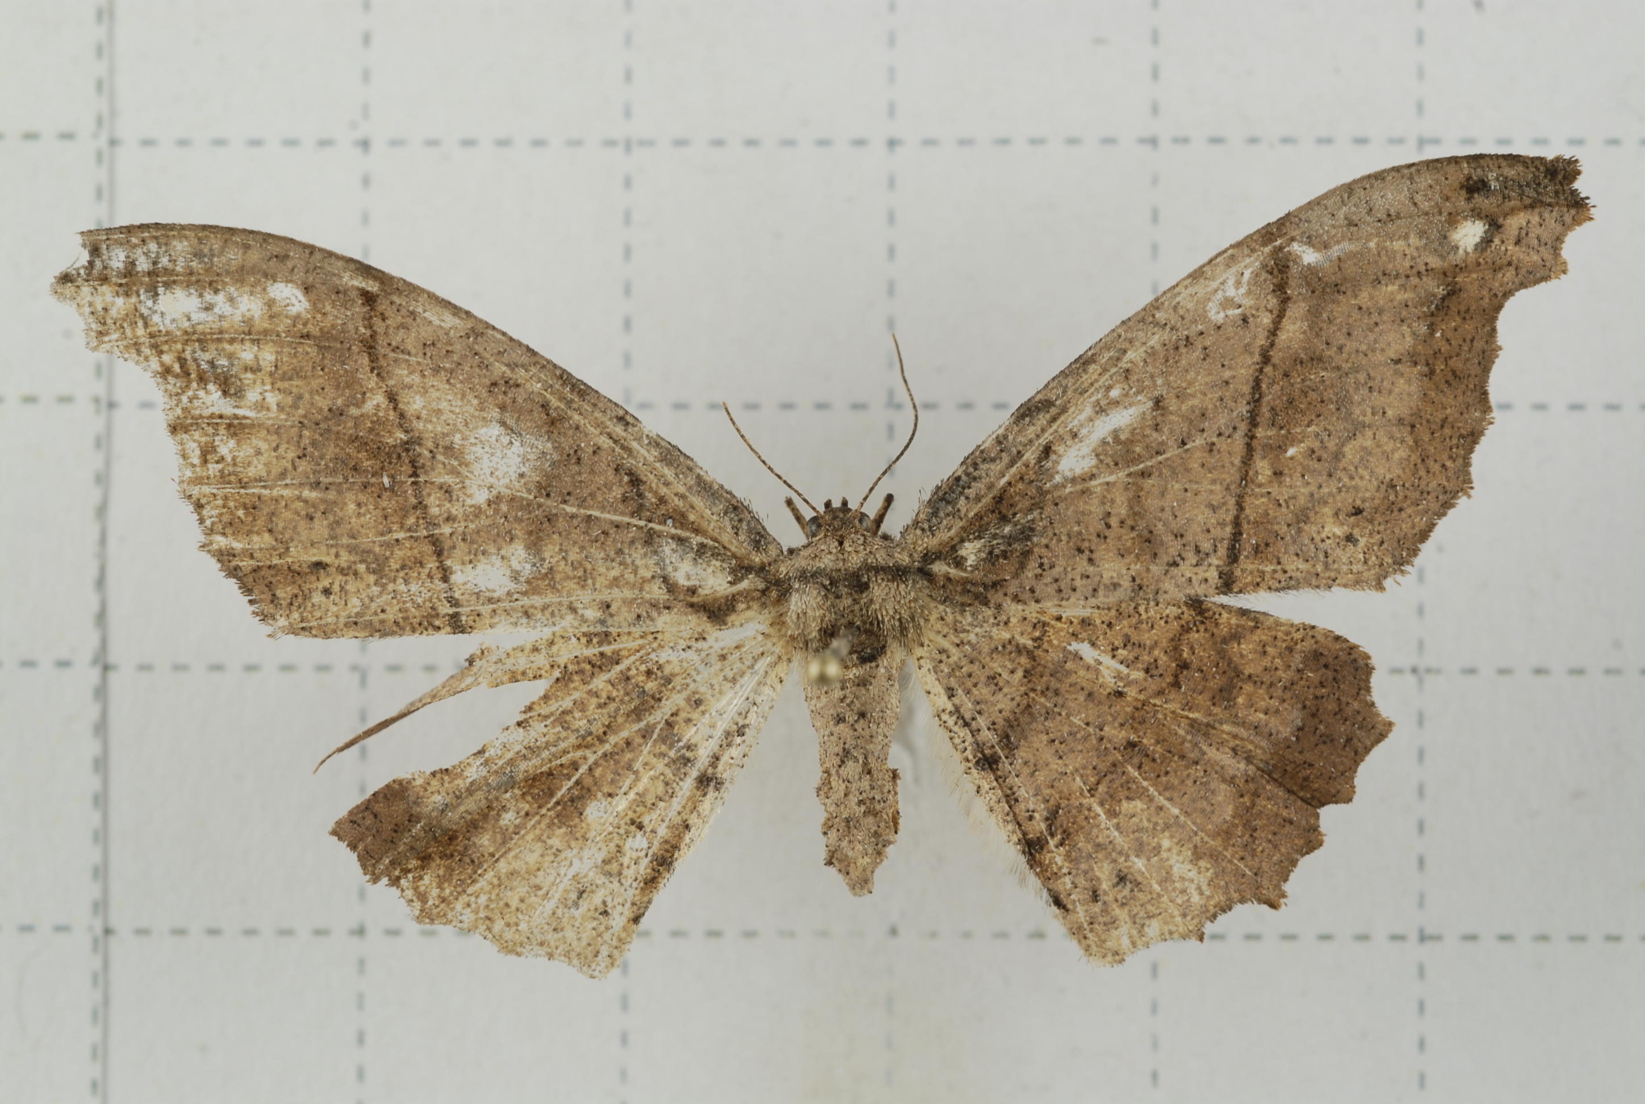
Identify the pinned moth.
Hyposidra infixaria
